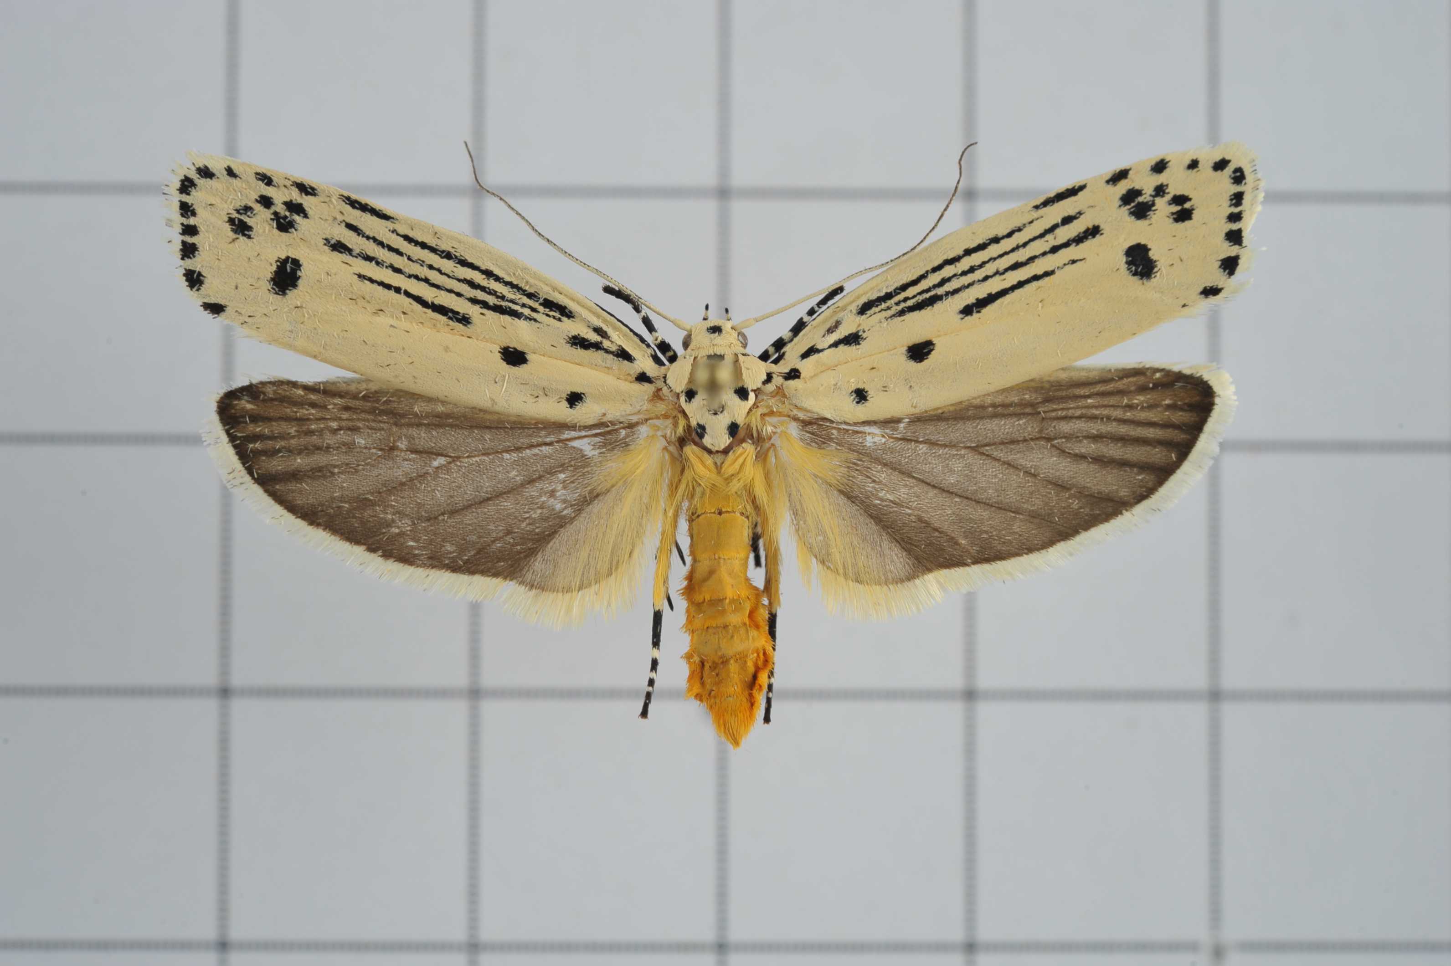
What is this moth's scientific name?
Ethmia lineatonotella
